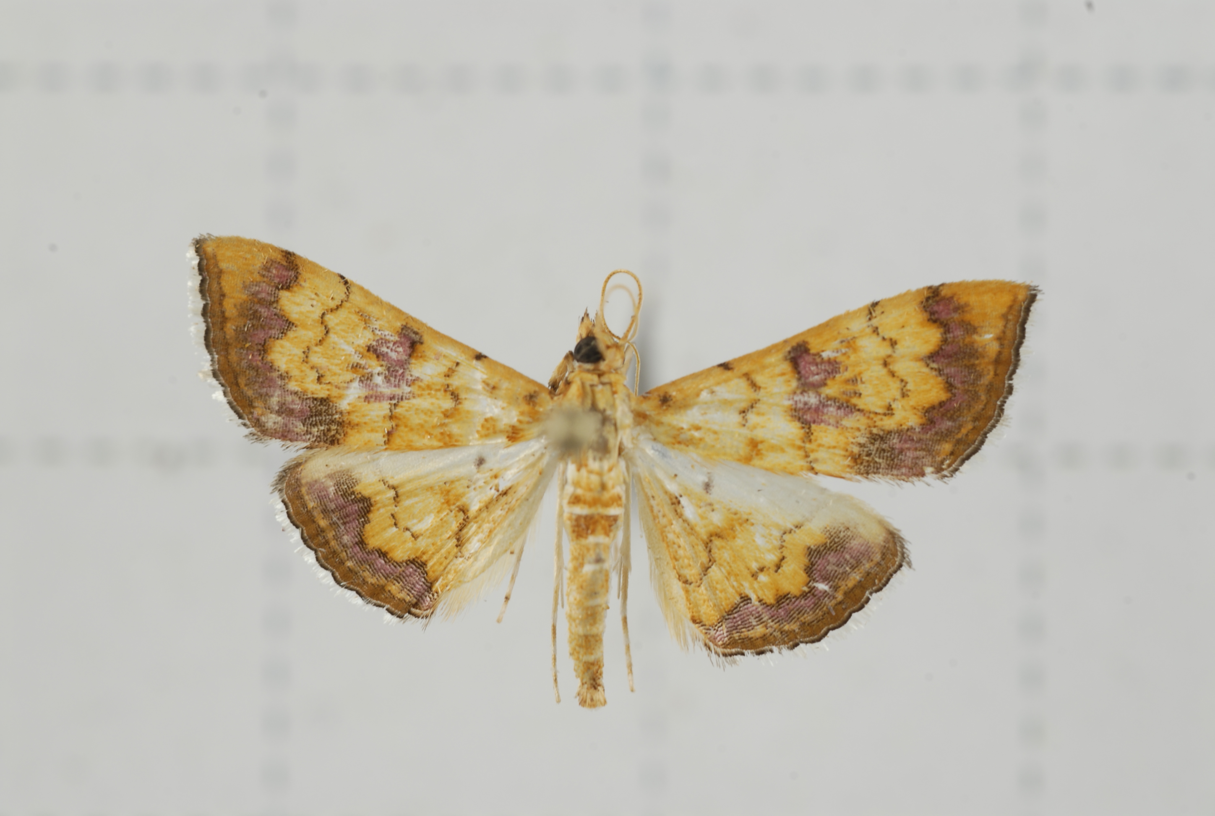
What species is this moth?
Isocentris filalis
